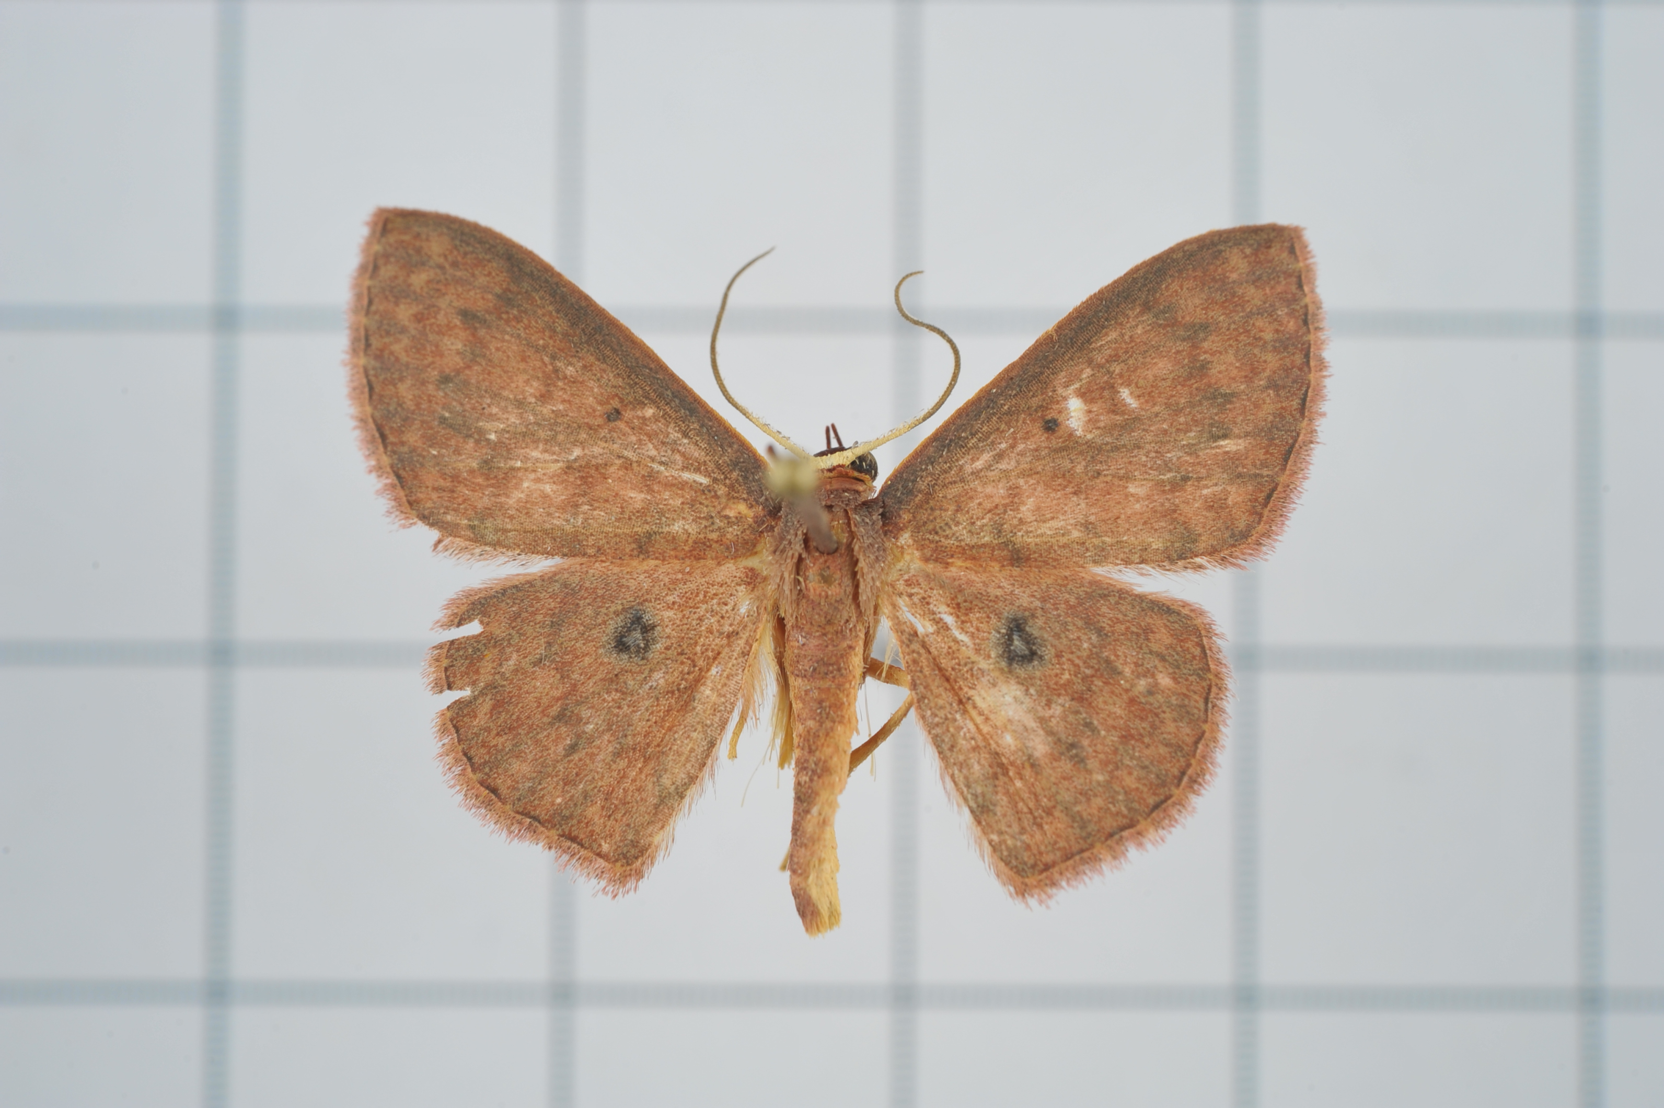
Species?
Organopoda carnearia carnearia
